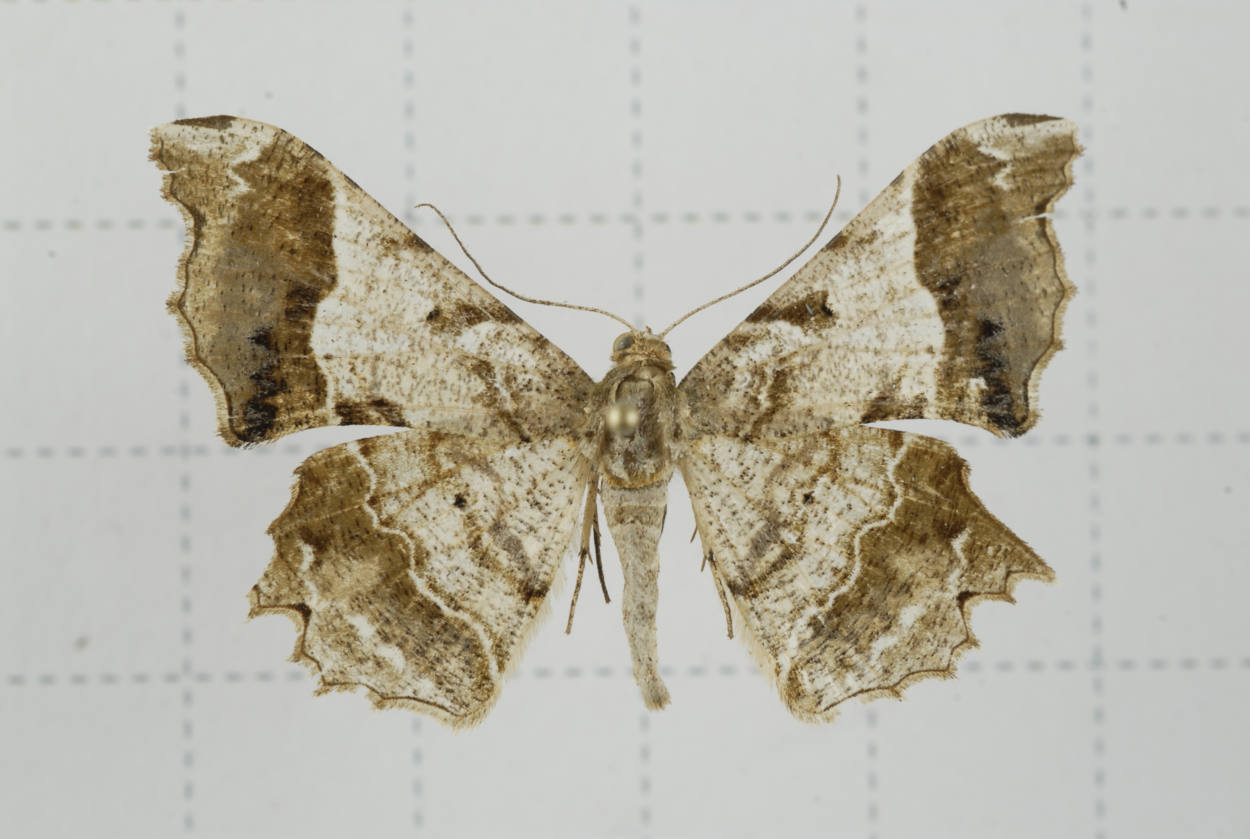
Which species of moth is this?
Krananda oliveomarginata
